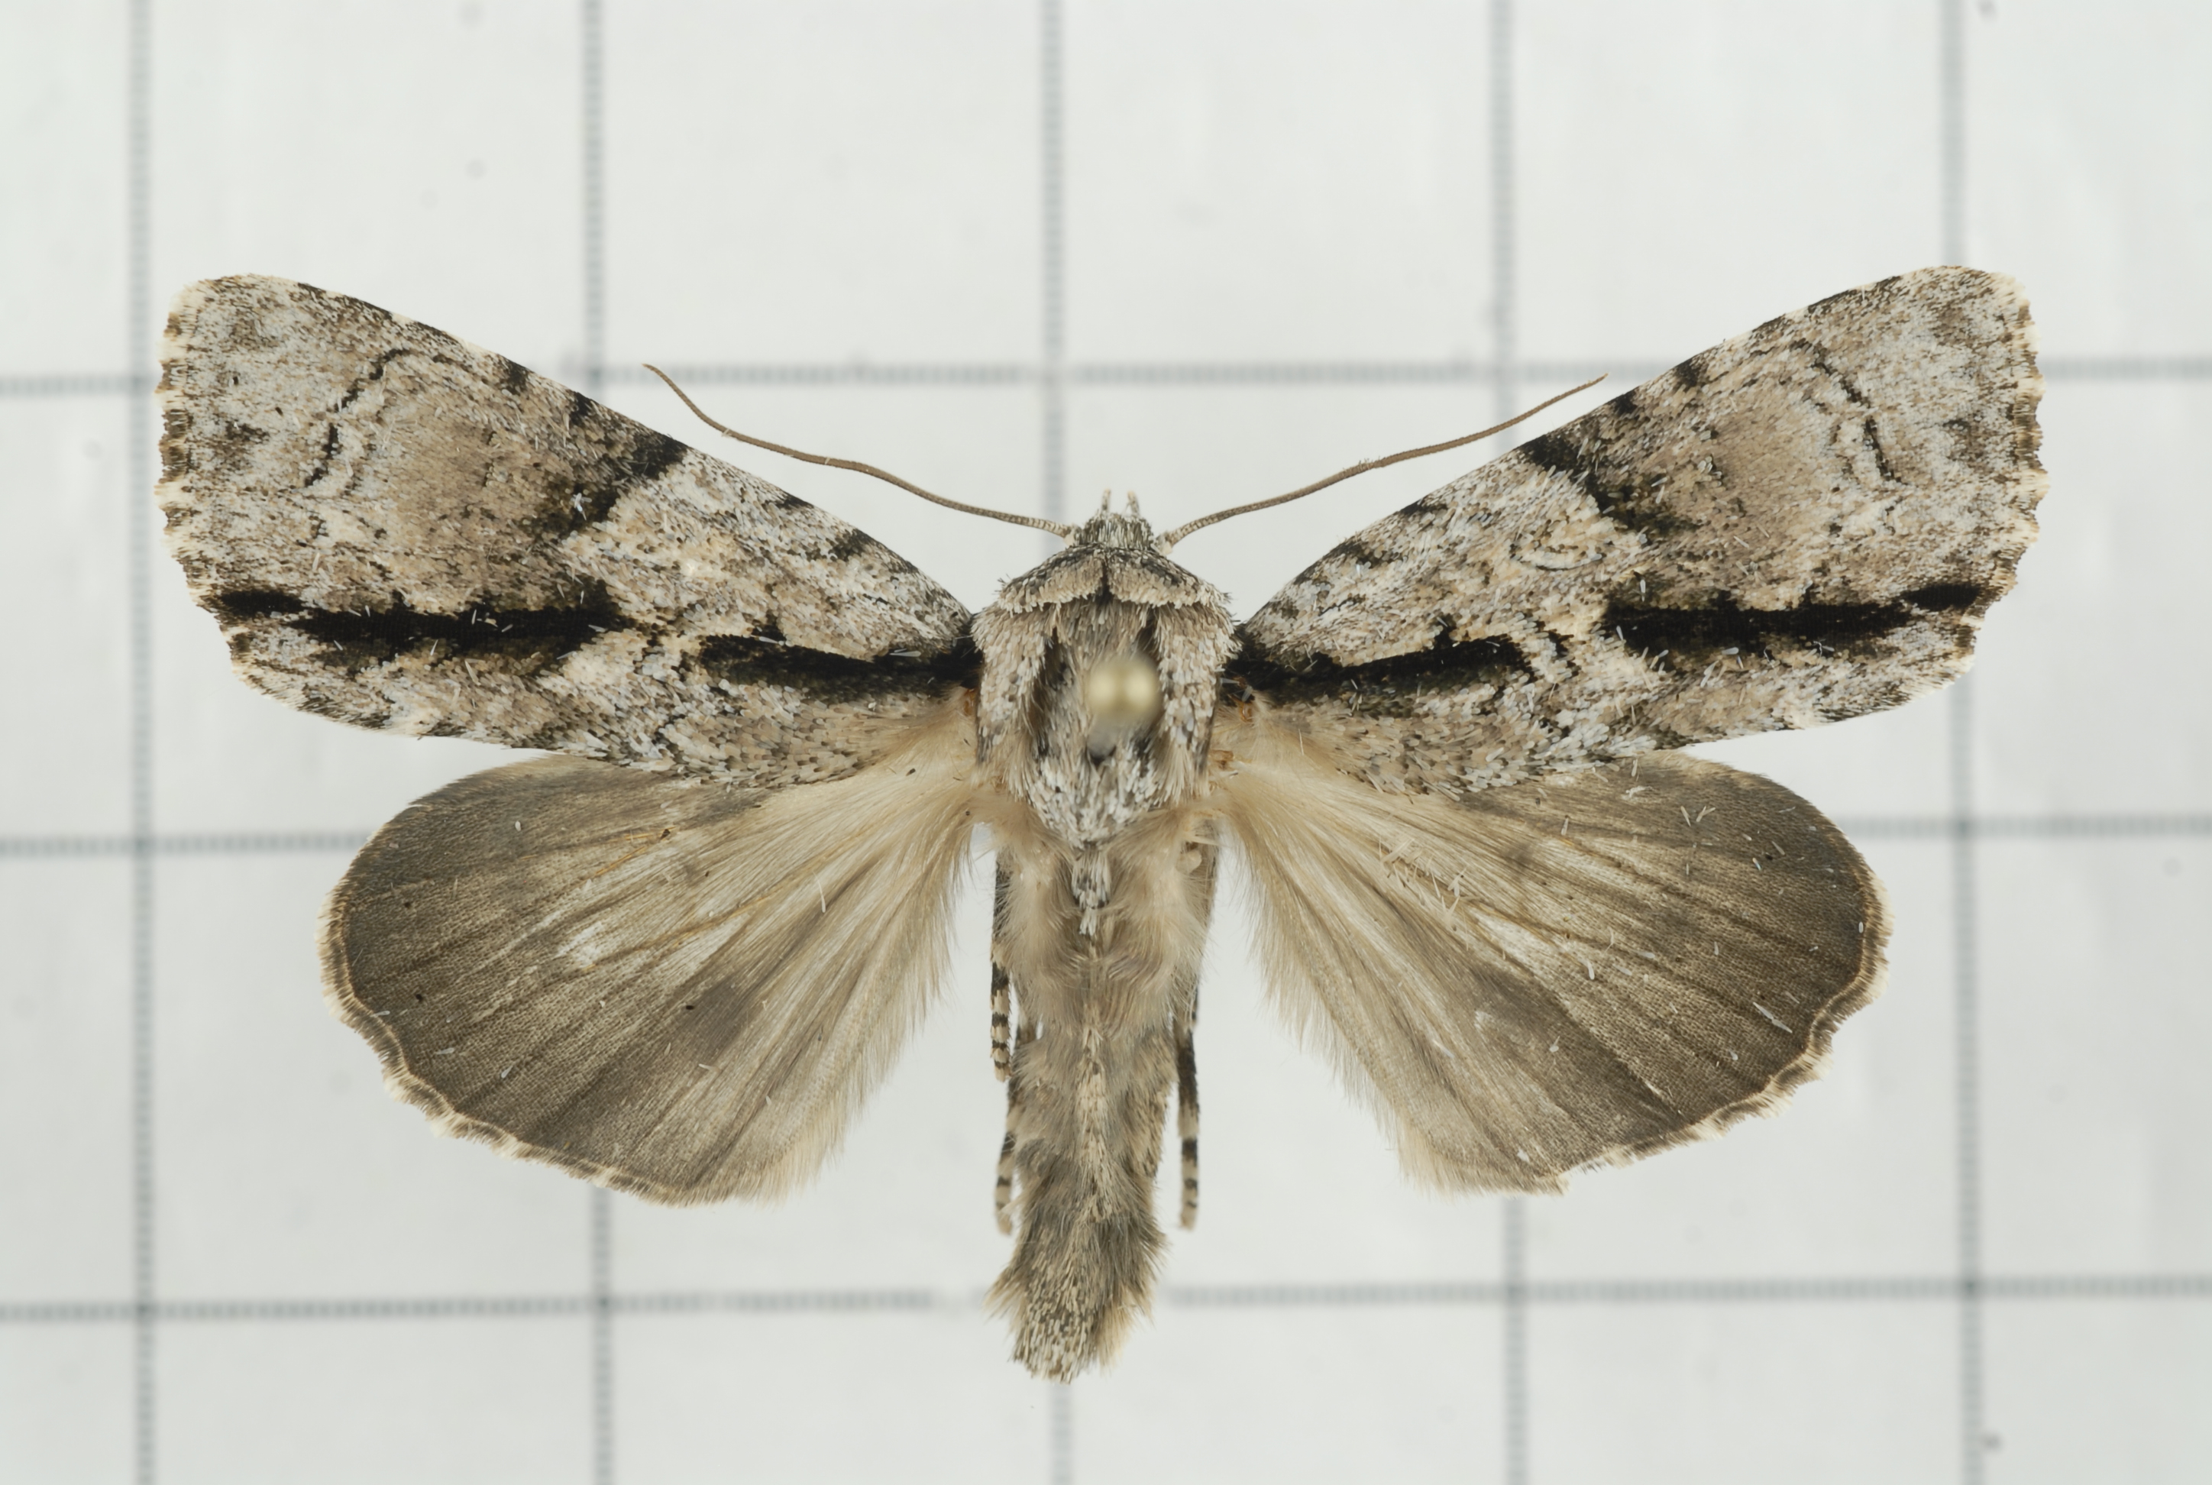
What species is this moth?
Fascionycta fasciata
